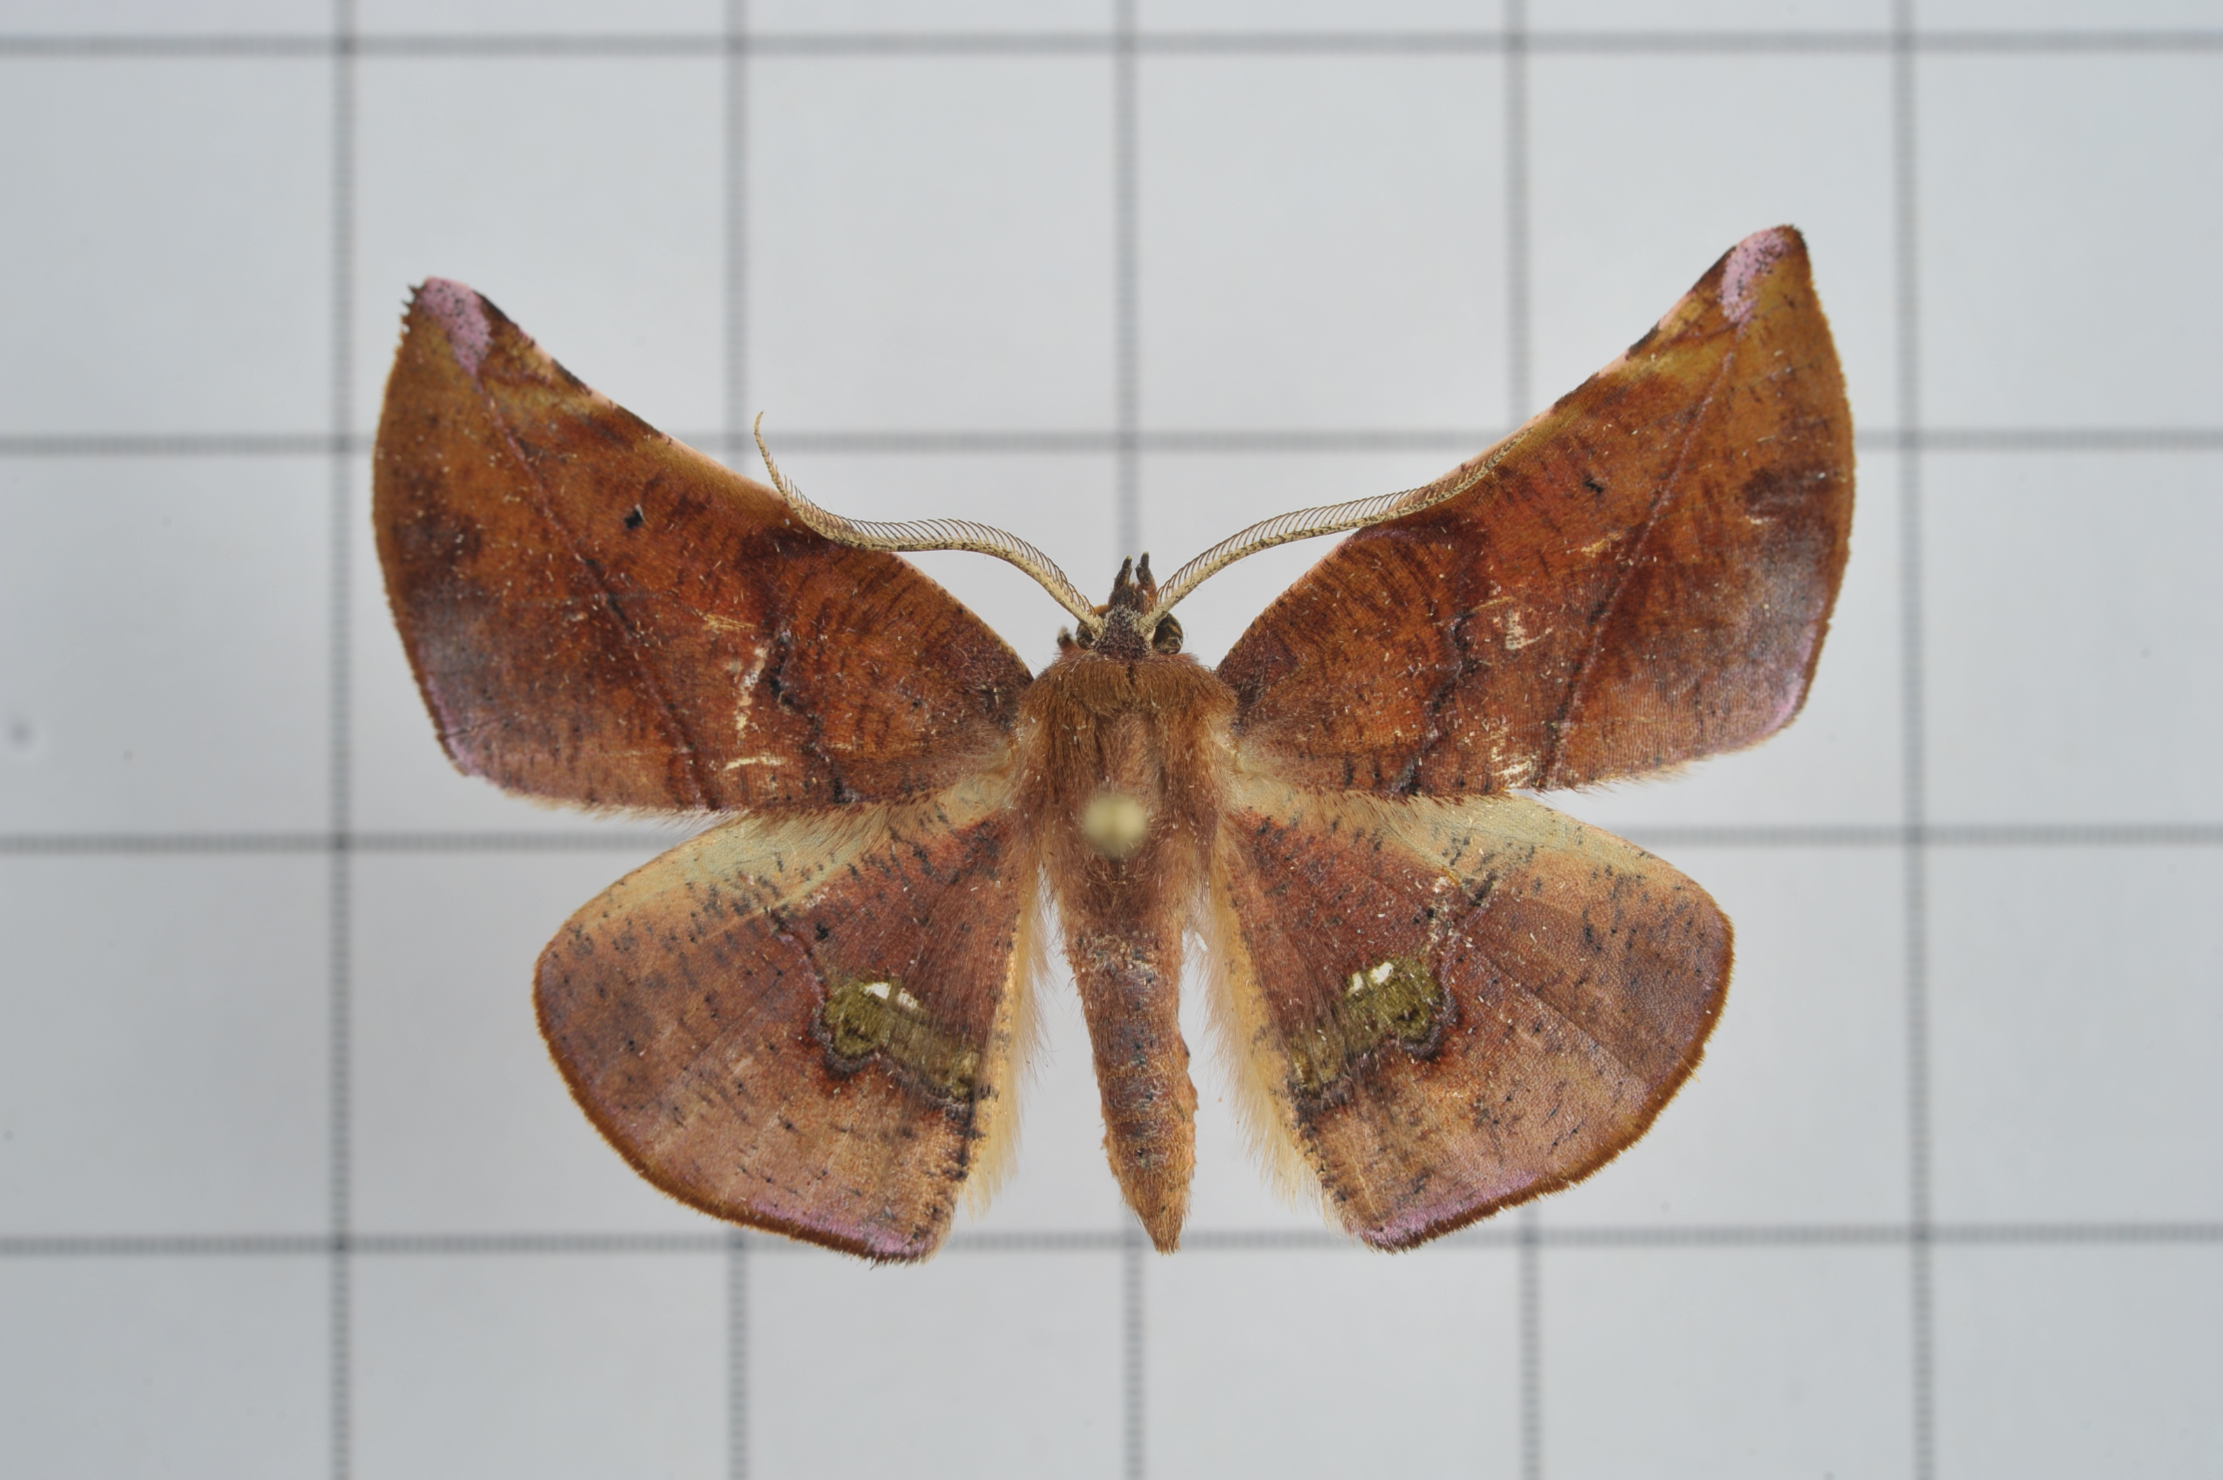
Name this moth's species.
Garaeus apicata formosanus
